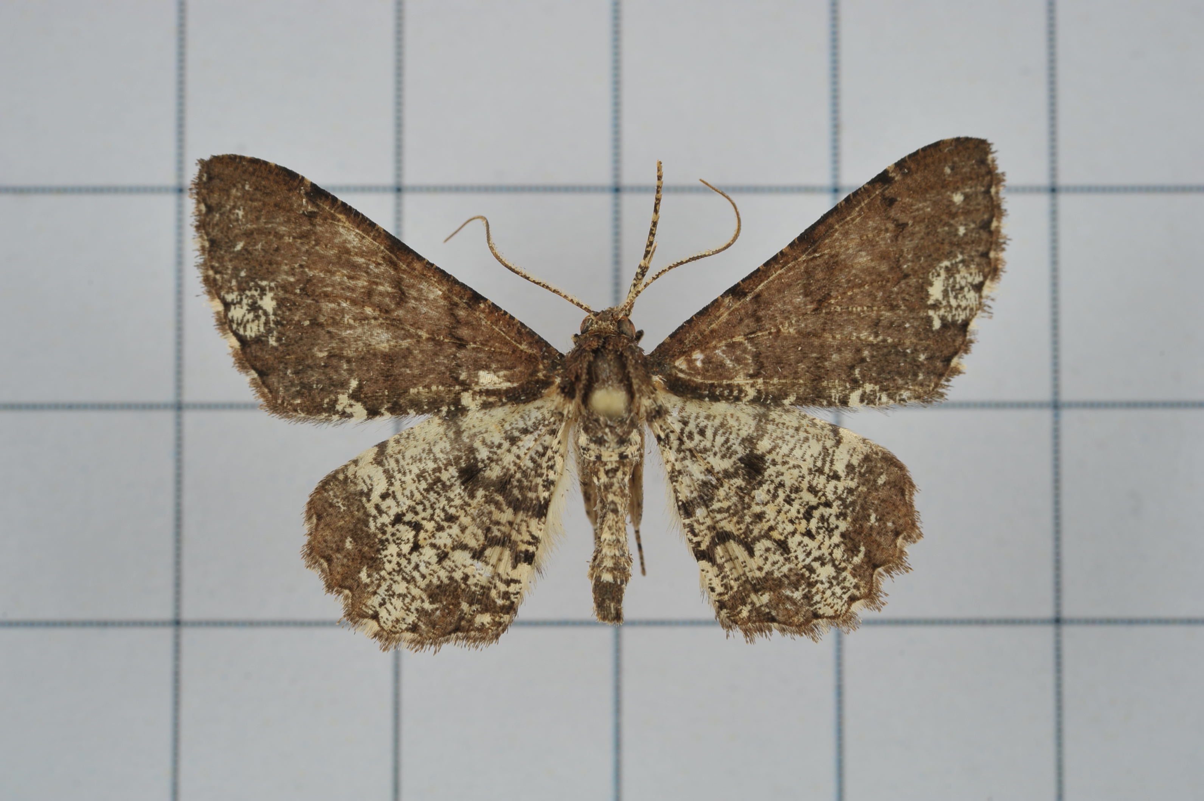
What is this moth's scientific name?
Abaciscus tristis tristis
